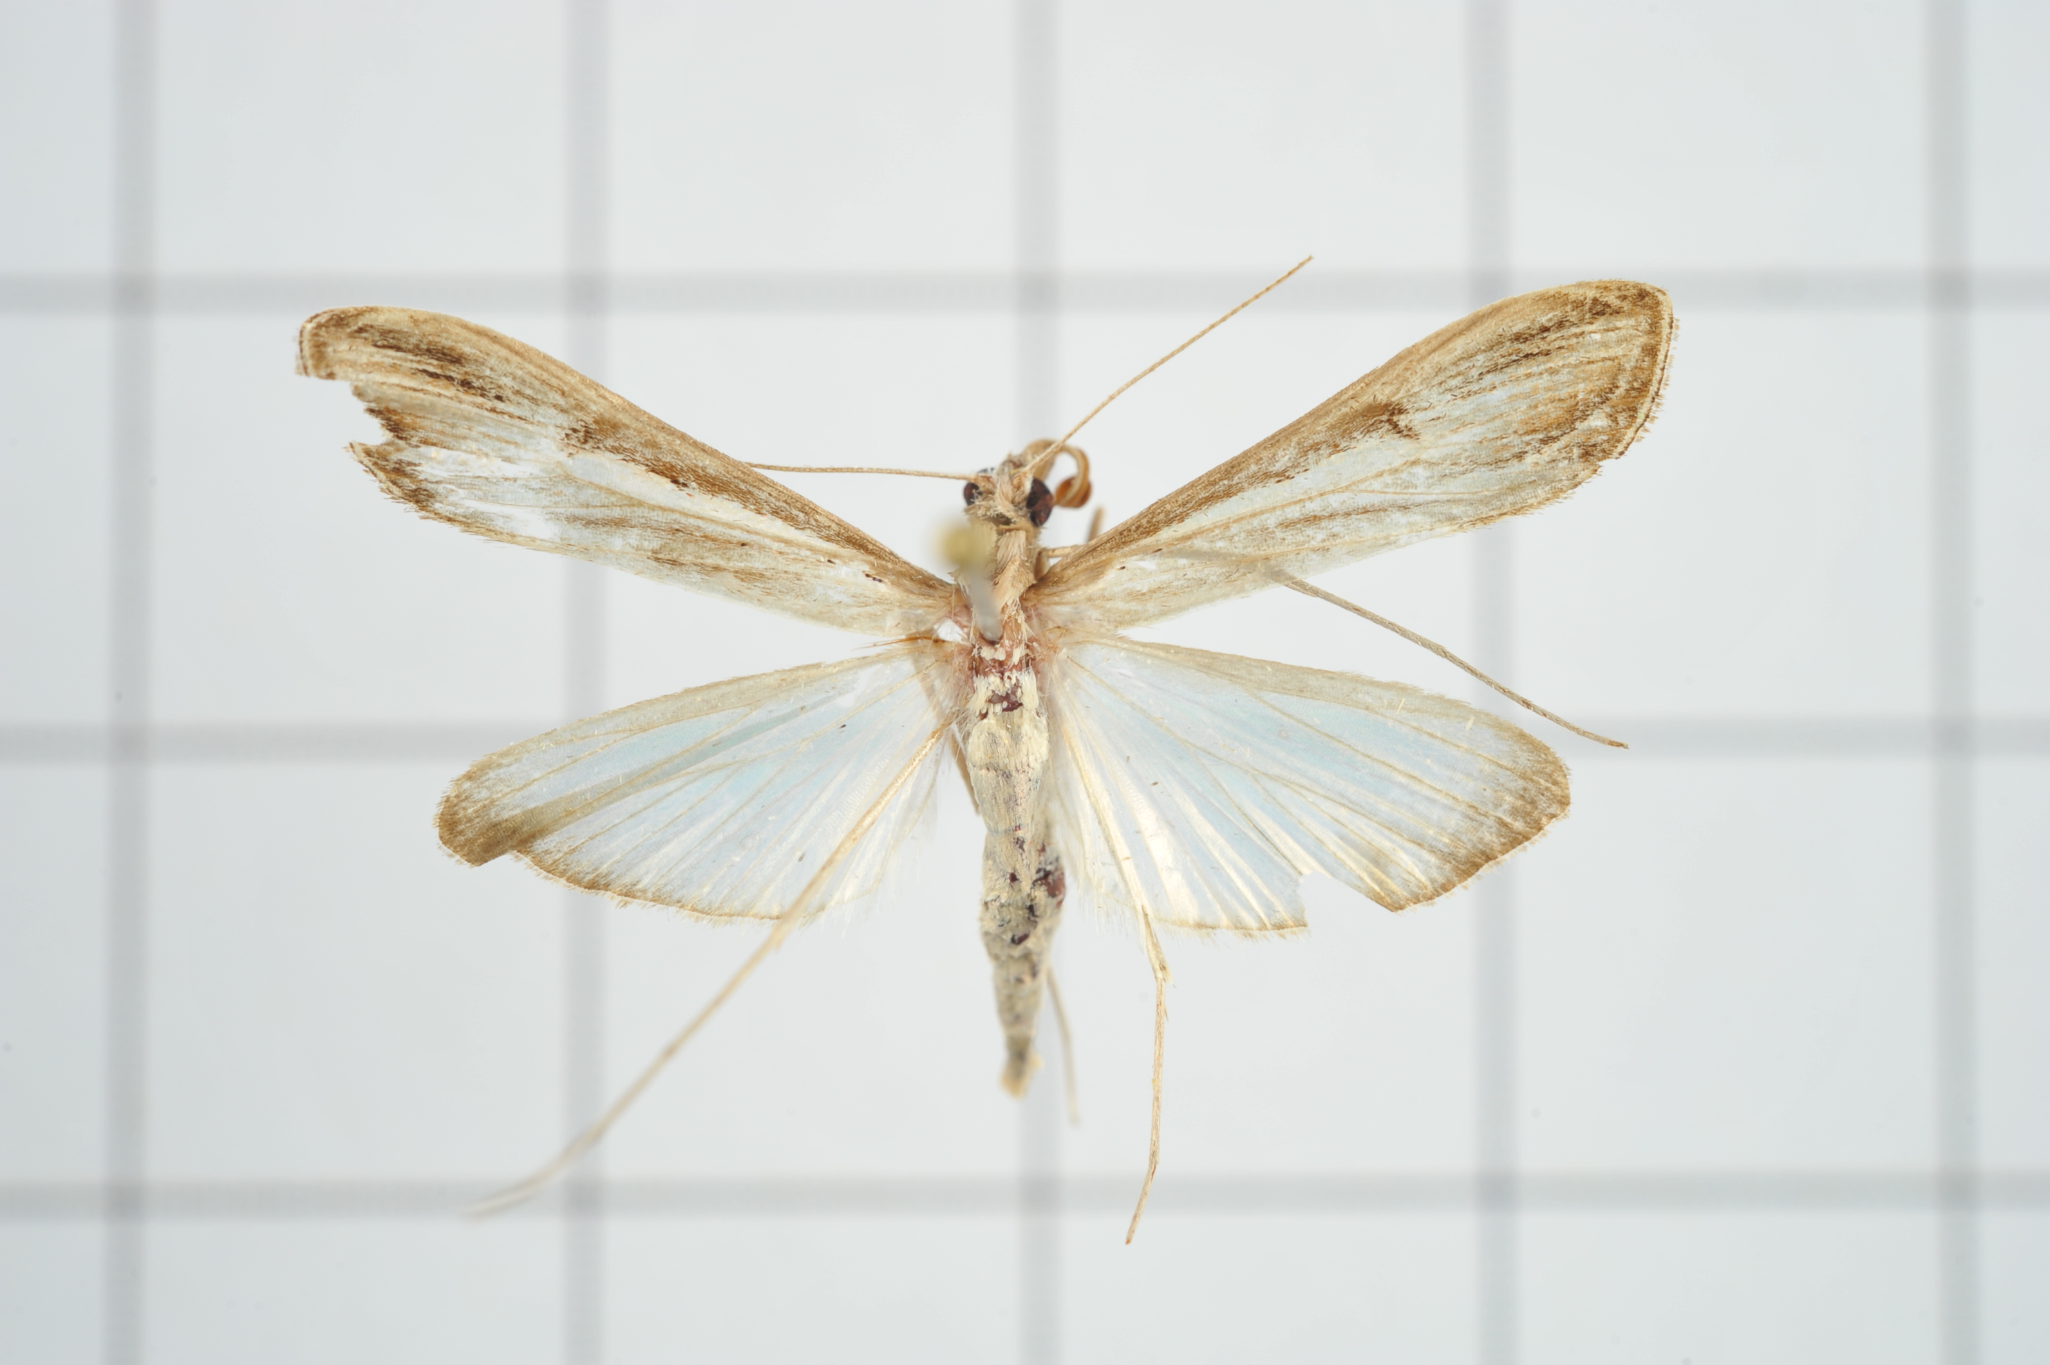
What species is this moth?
Euclasta dafamatalis
